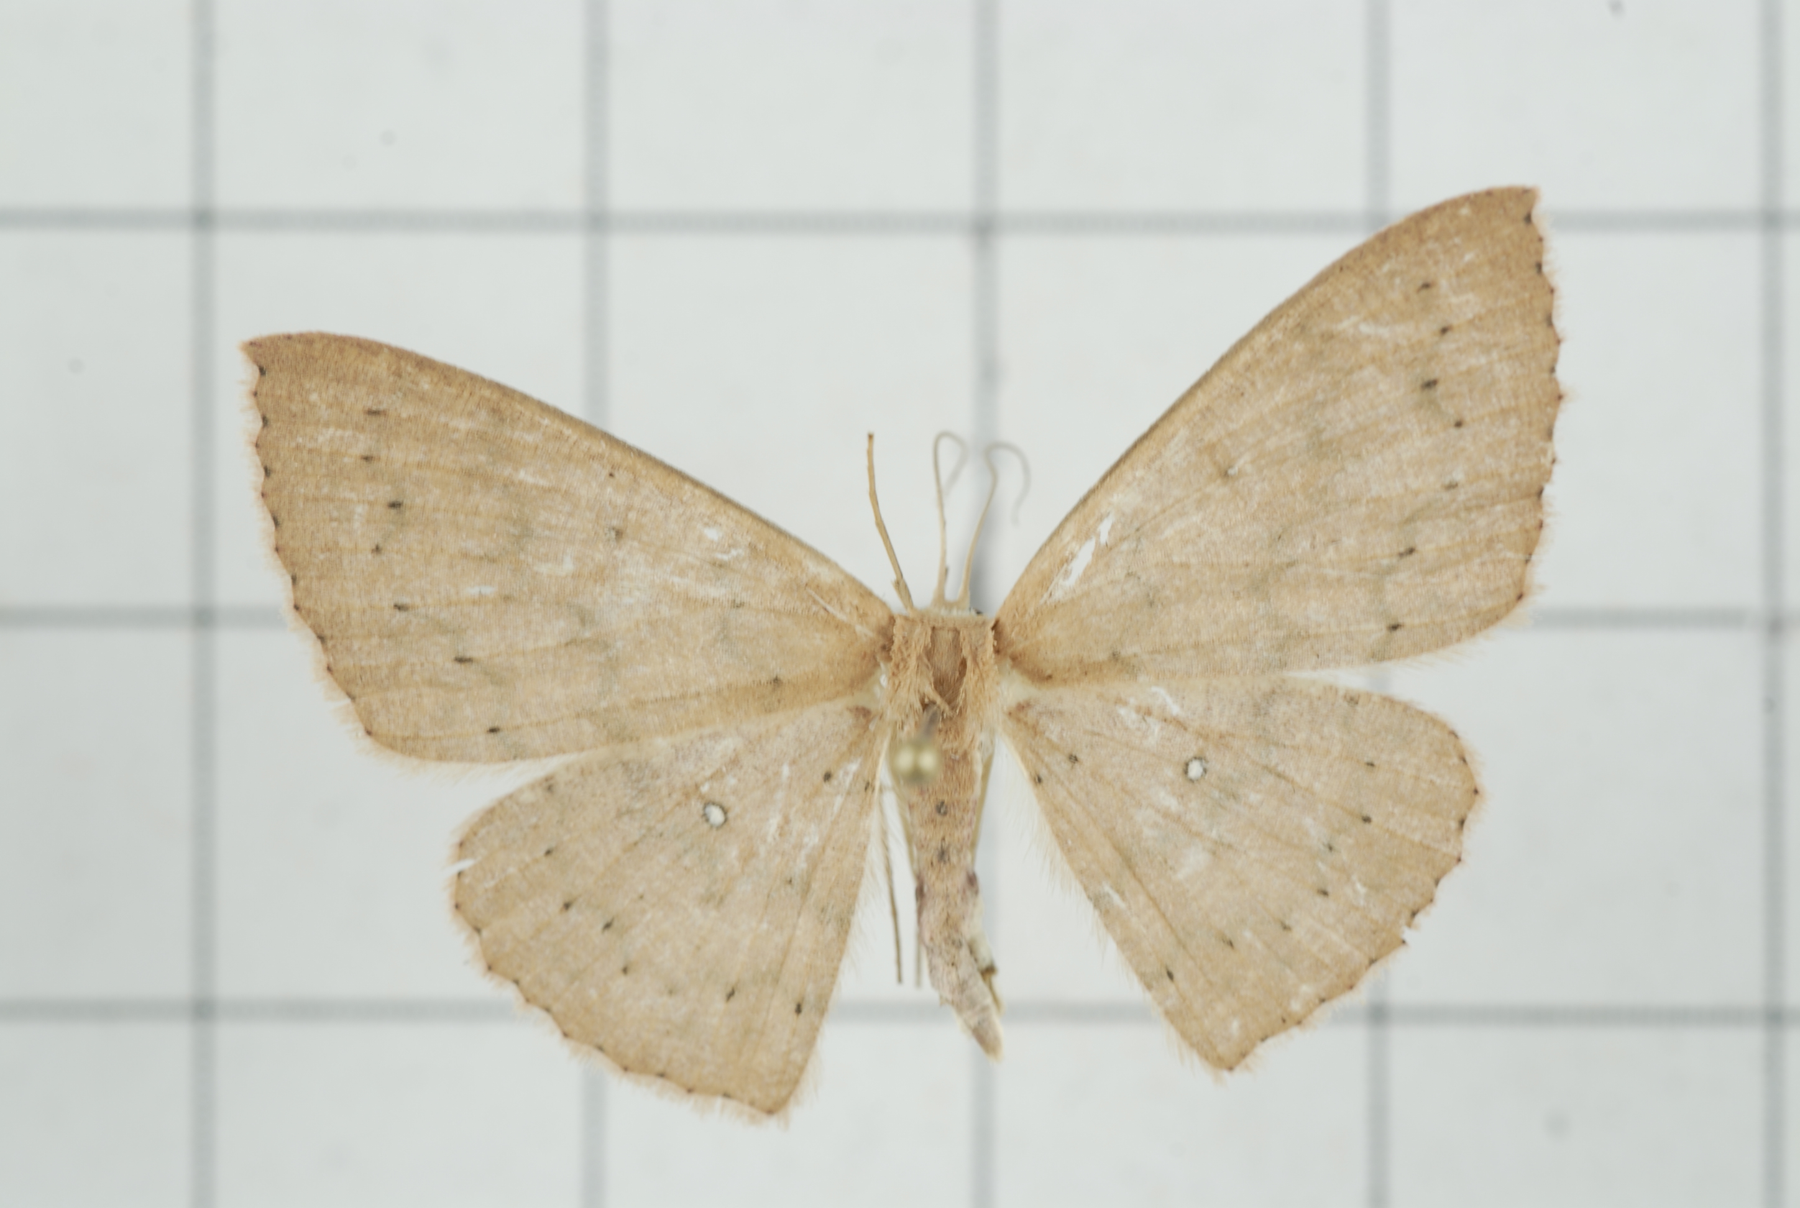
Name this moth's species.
Perixera absconditaria
